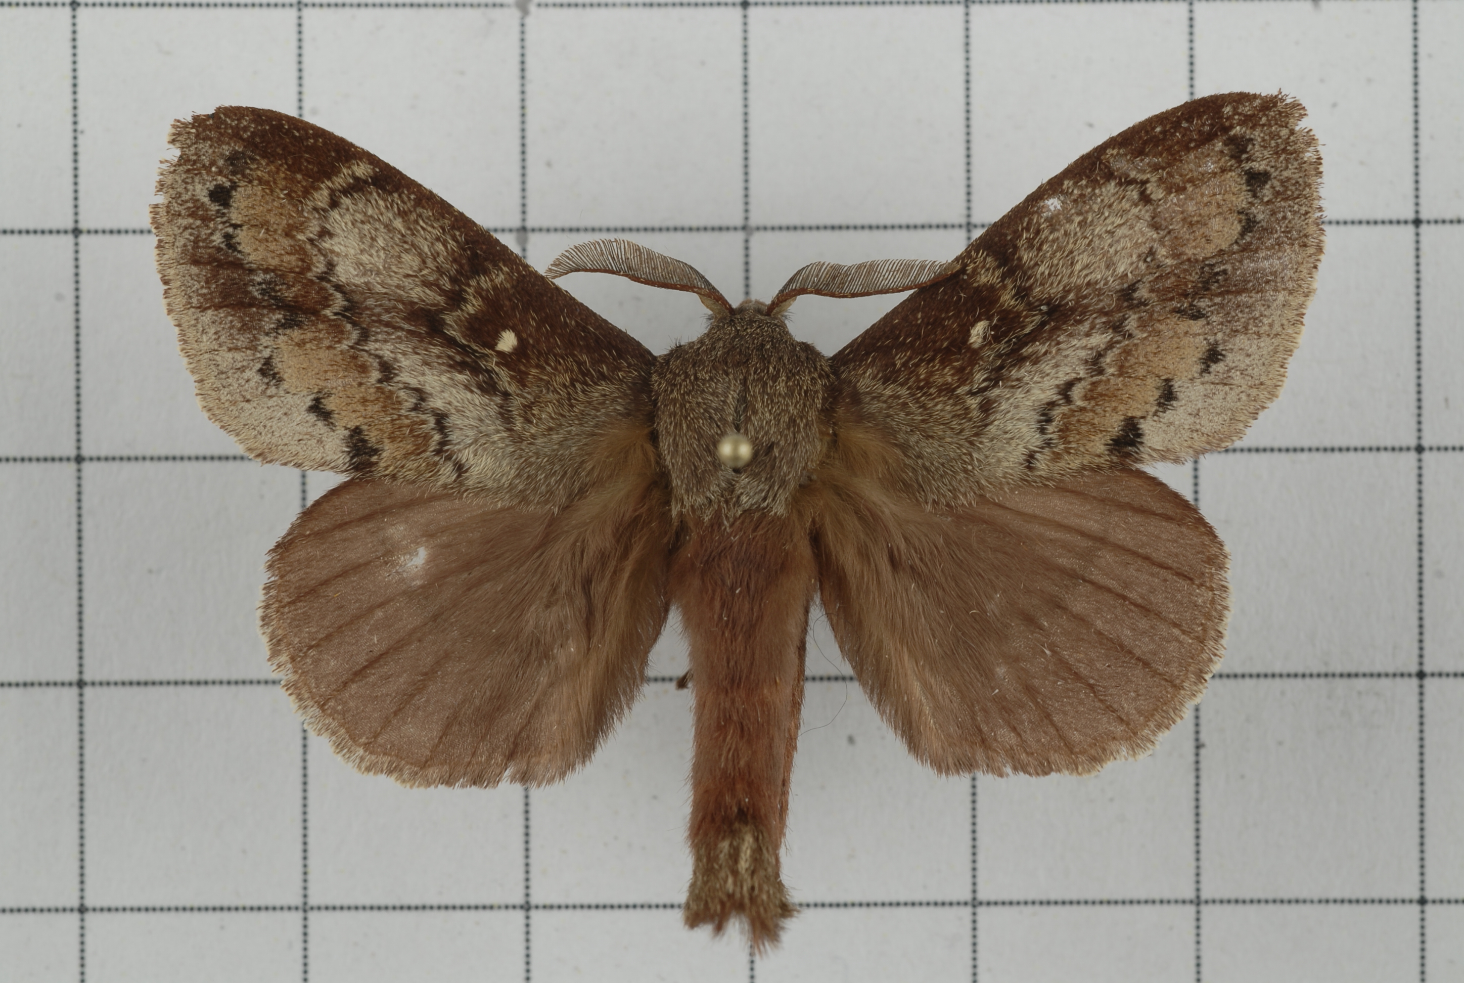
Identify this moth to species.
Dendrolimus arizana
